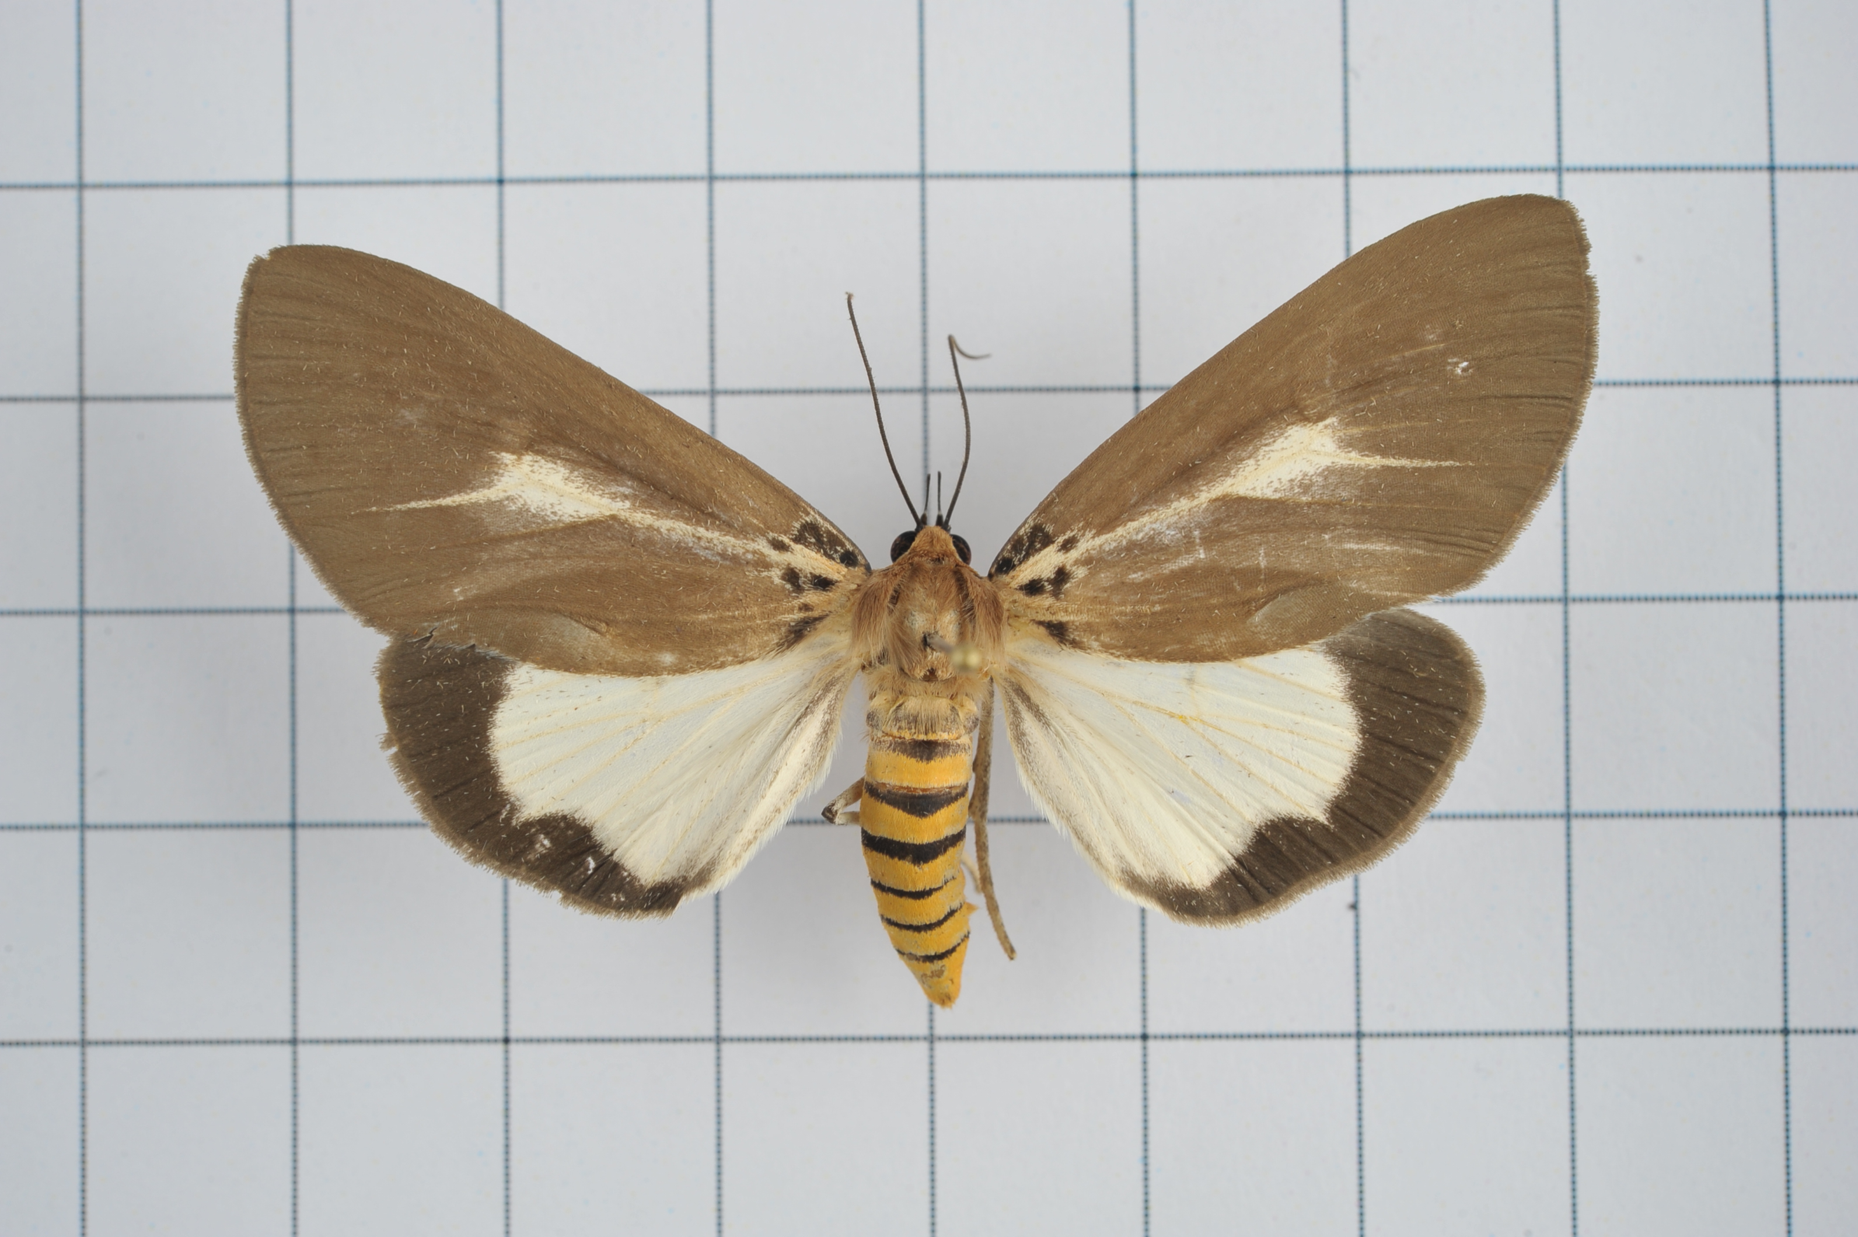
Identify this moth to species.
Asota heliconia zebrina
